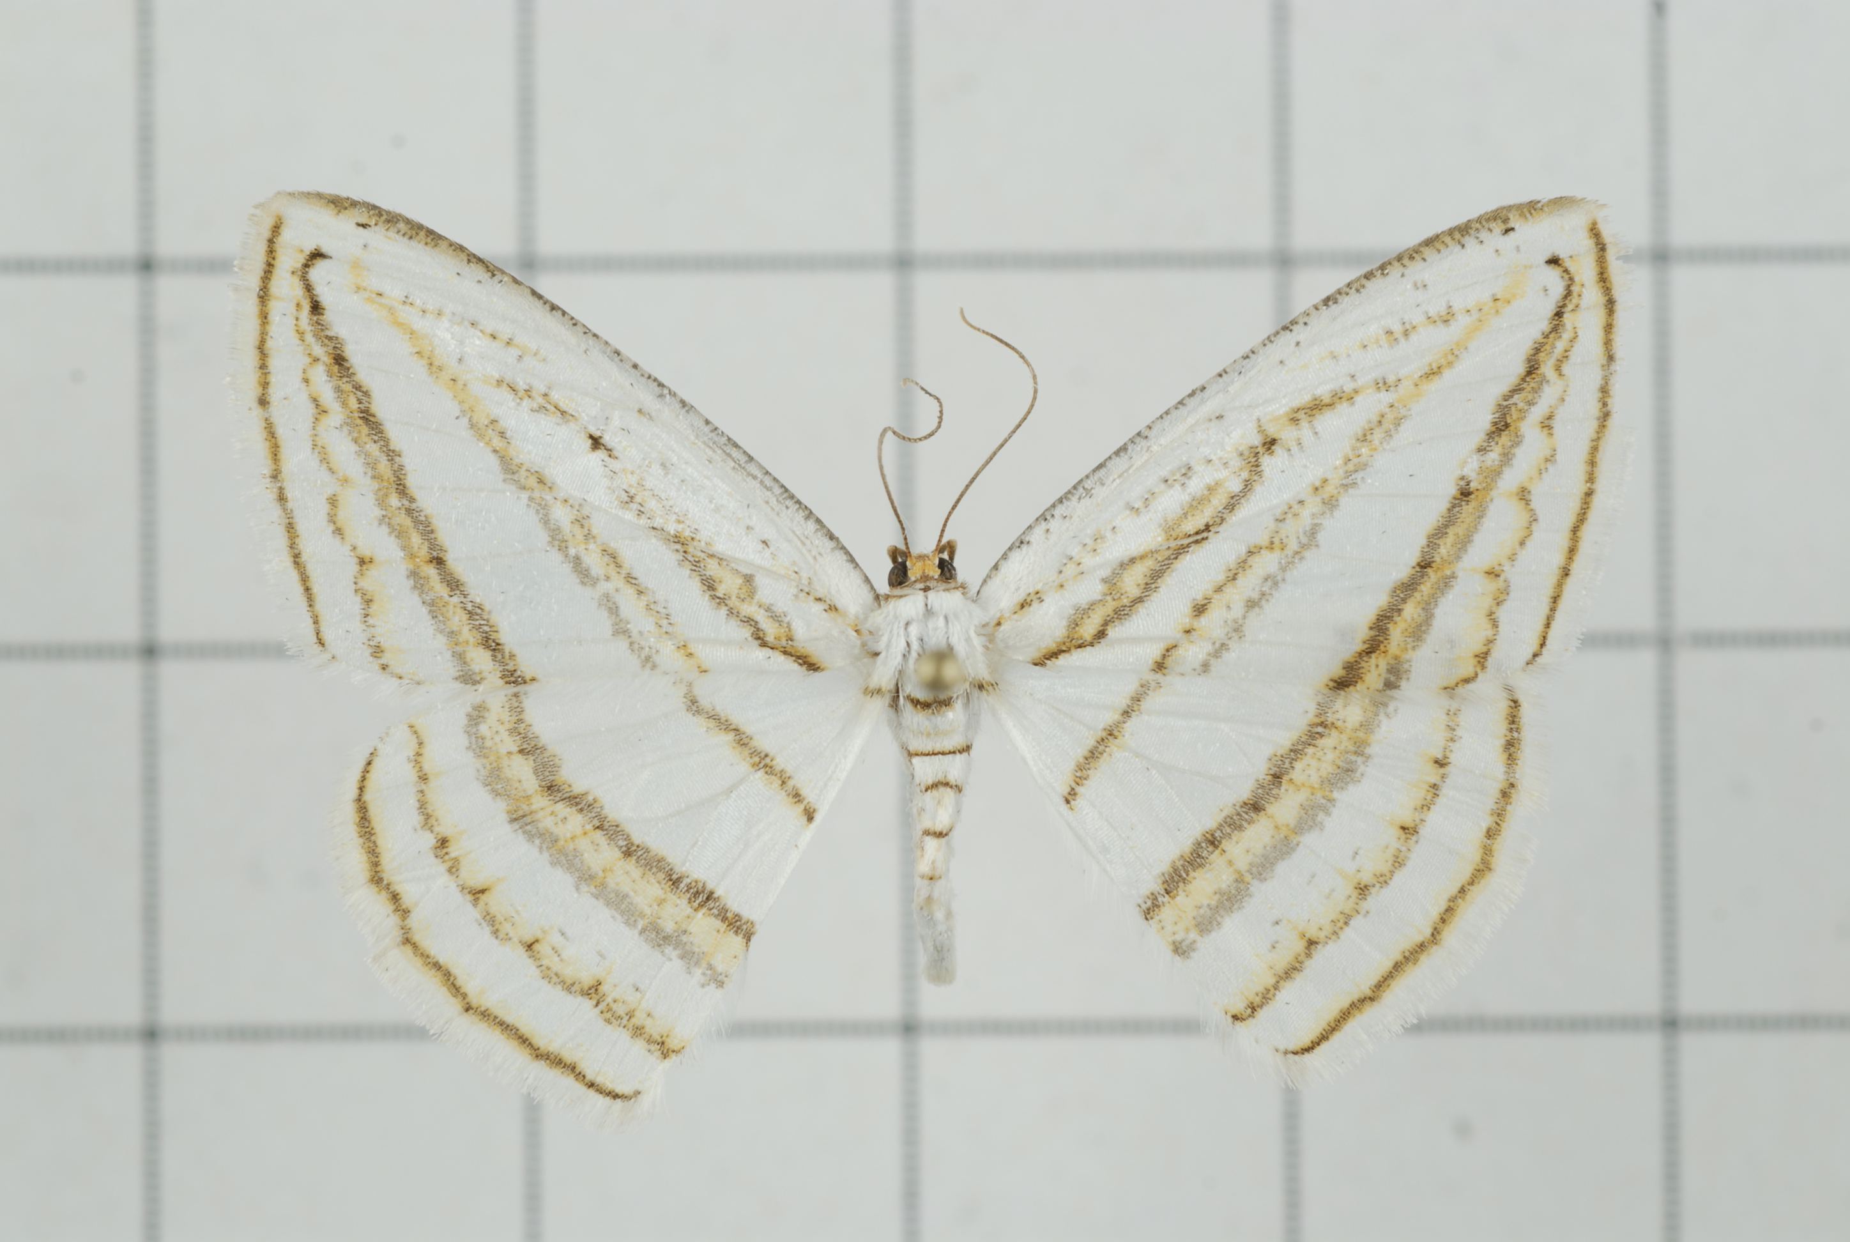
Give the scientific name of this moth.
Orthocabera sericea sericea
